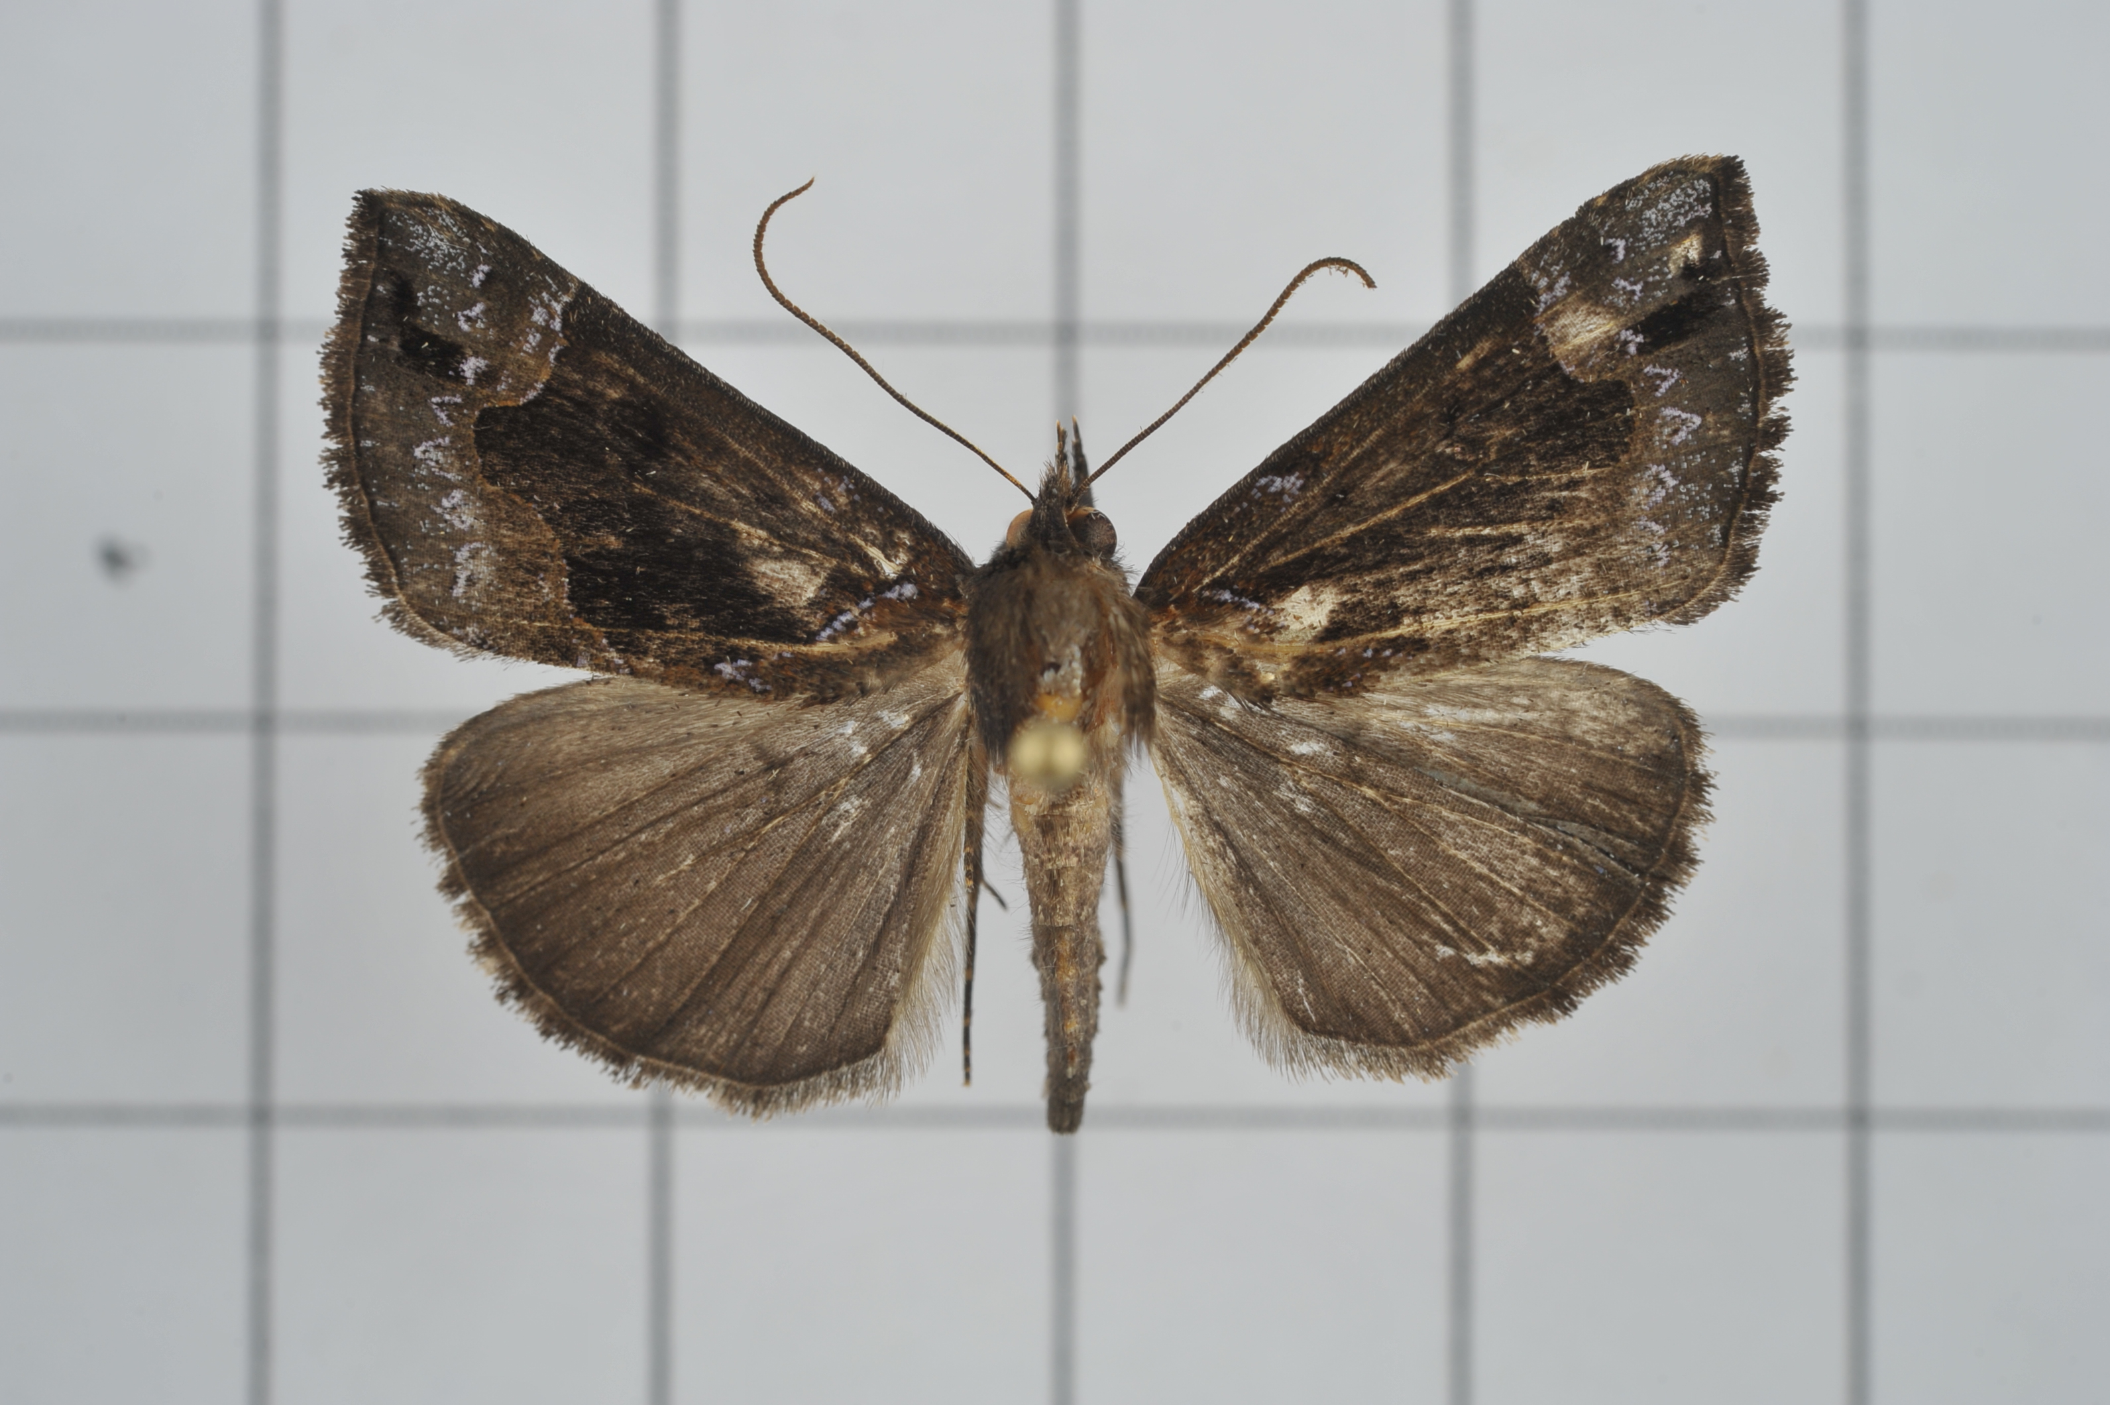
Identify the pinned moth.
Hypena cyanea
